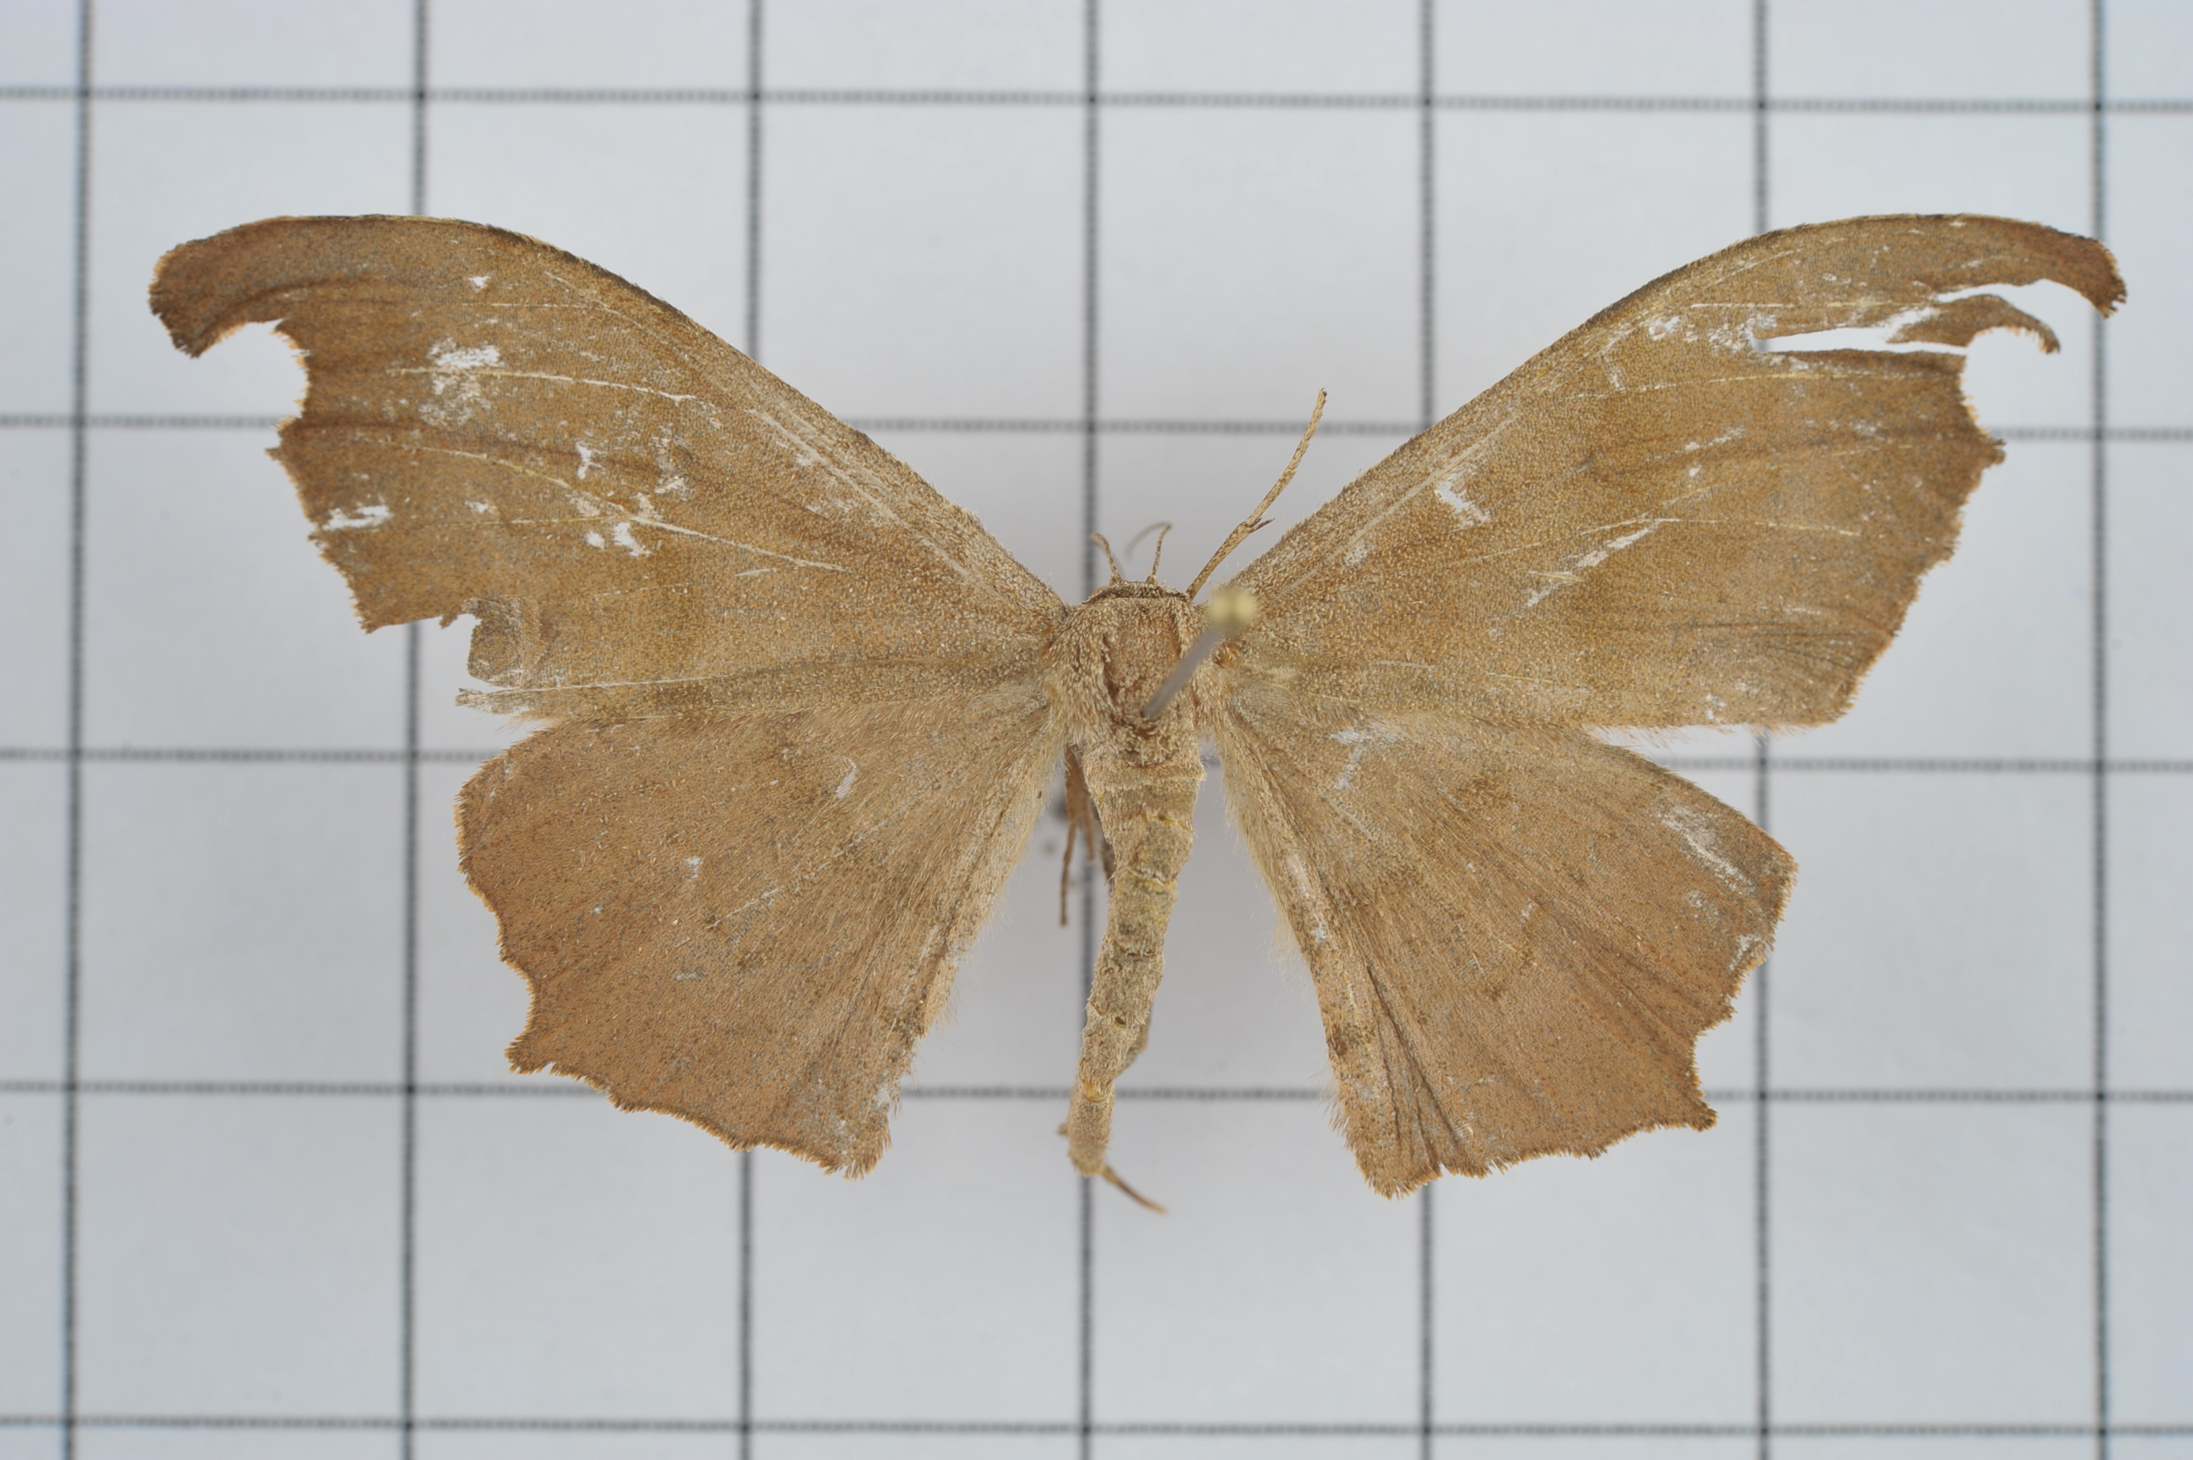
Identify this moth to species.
Hyposidra talaca talaca
